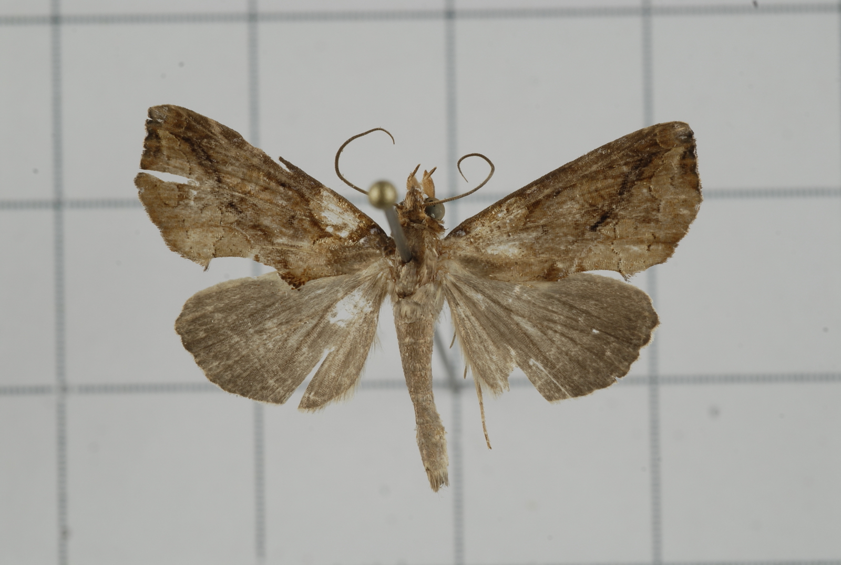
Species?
Plusiodonta coelonota
